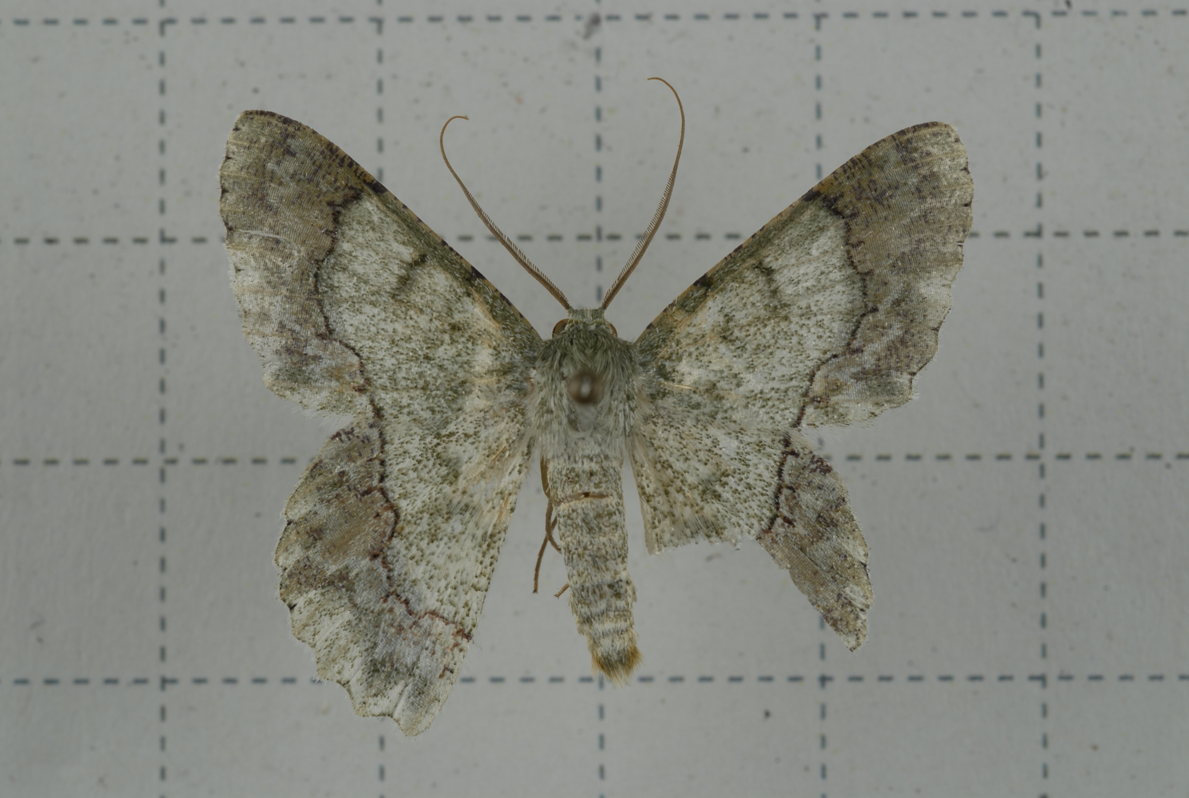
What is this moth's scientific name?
Pingasa ruginaria pacifica
